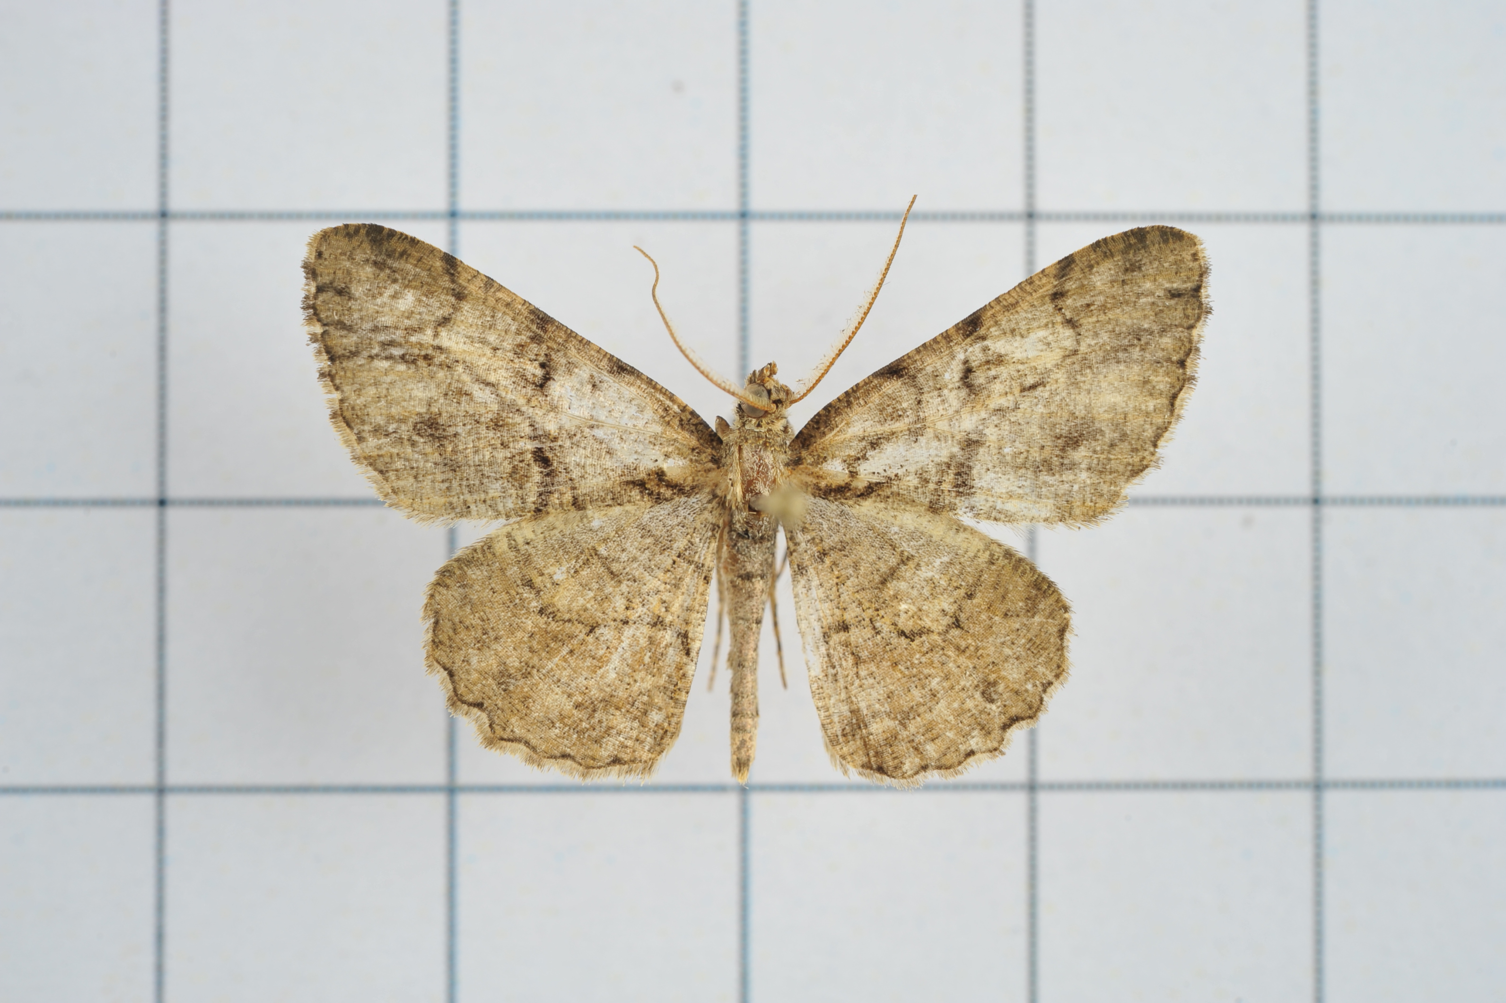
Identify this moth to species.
Psilalcis pulveraria
